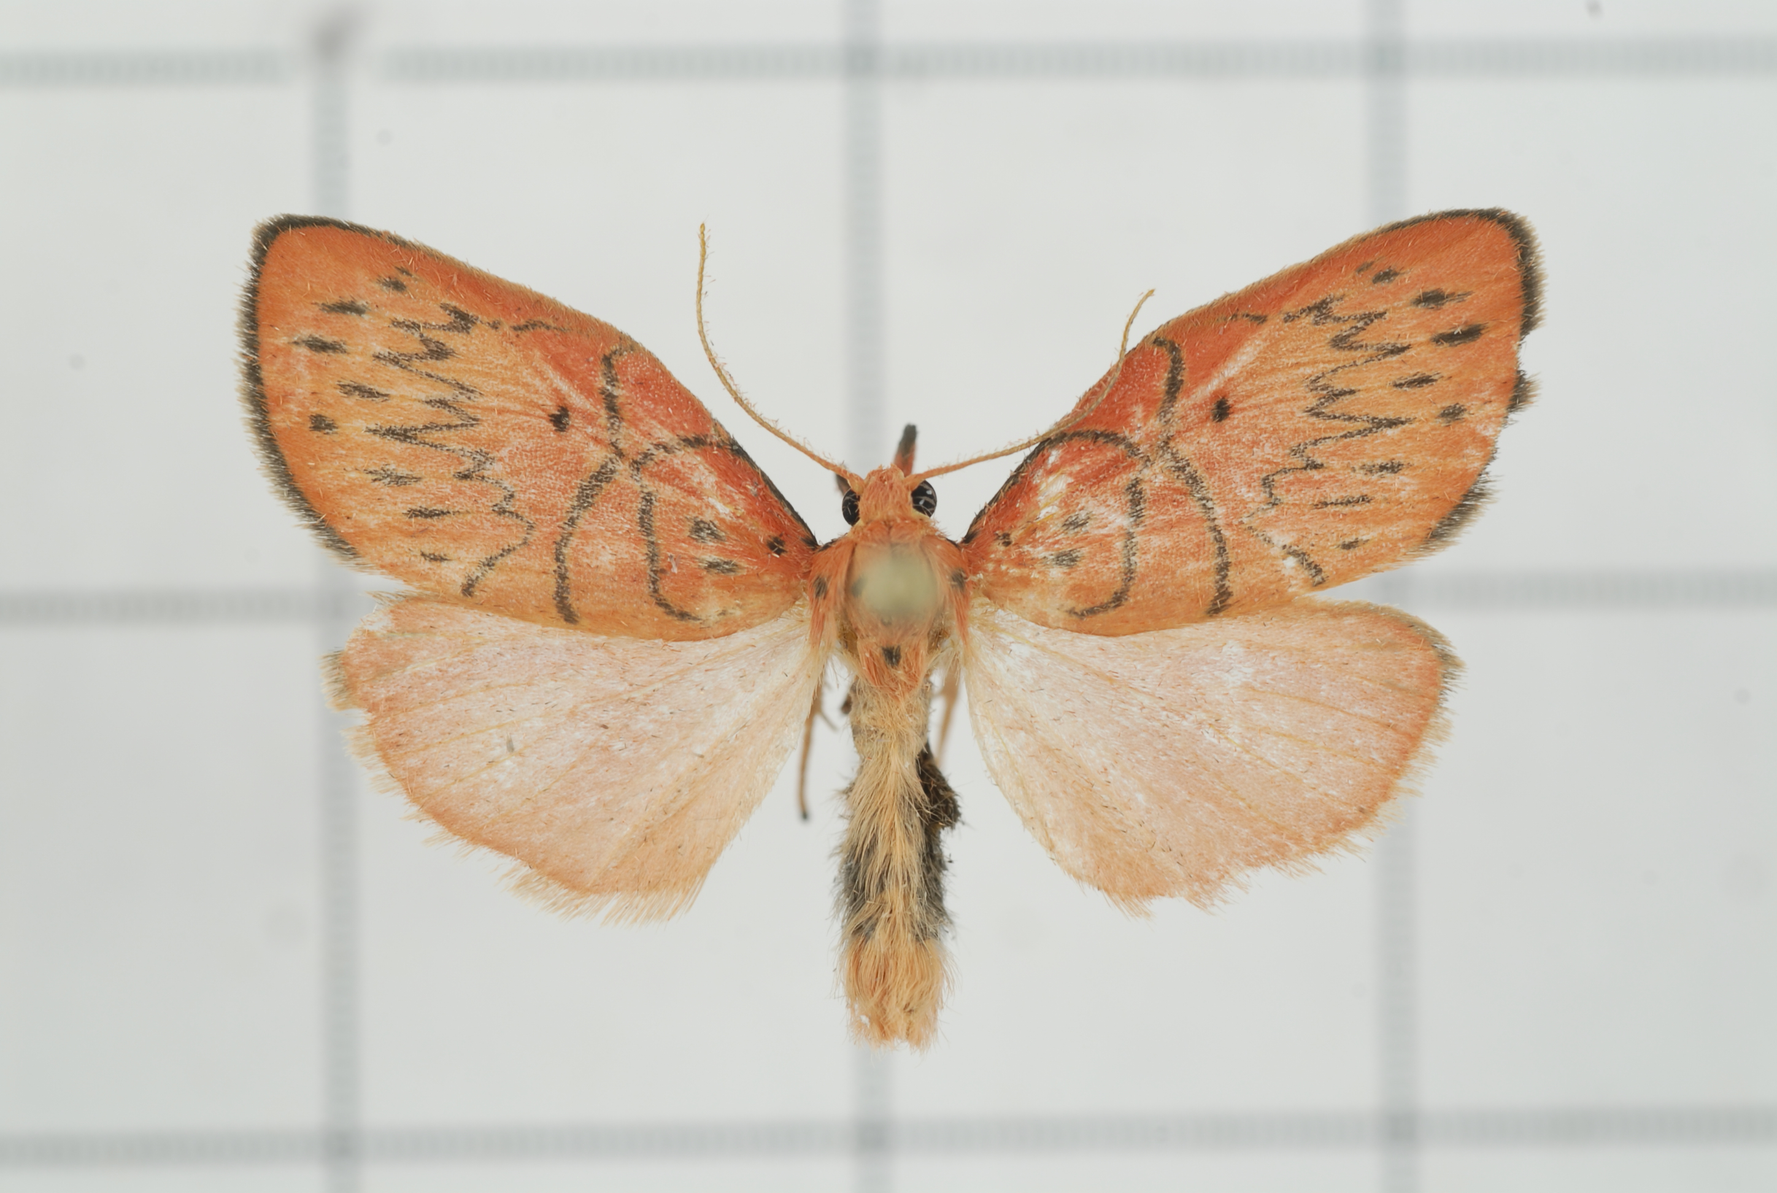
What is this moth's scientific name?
Aberrasine lichenshihi
